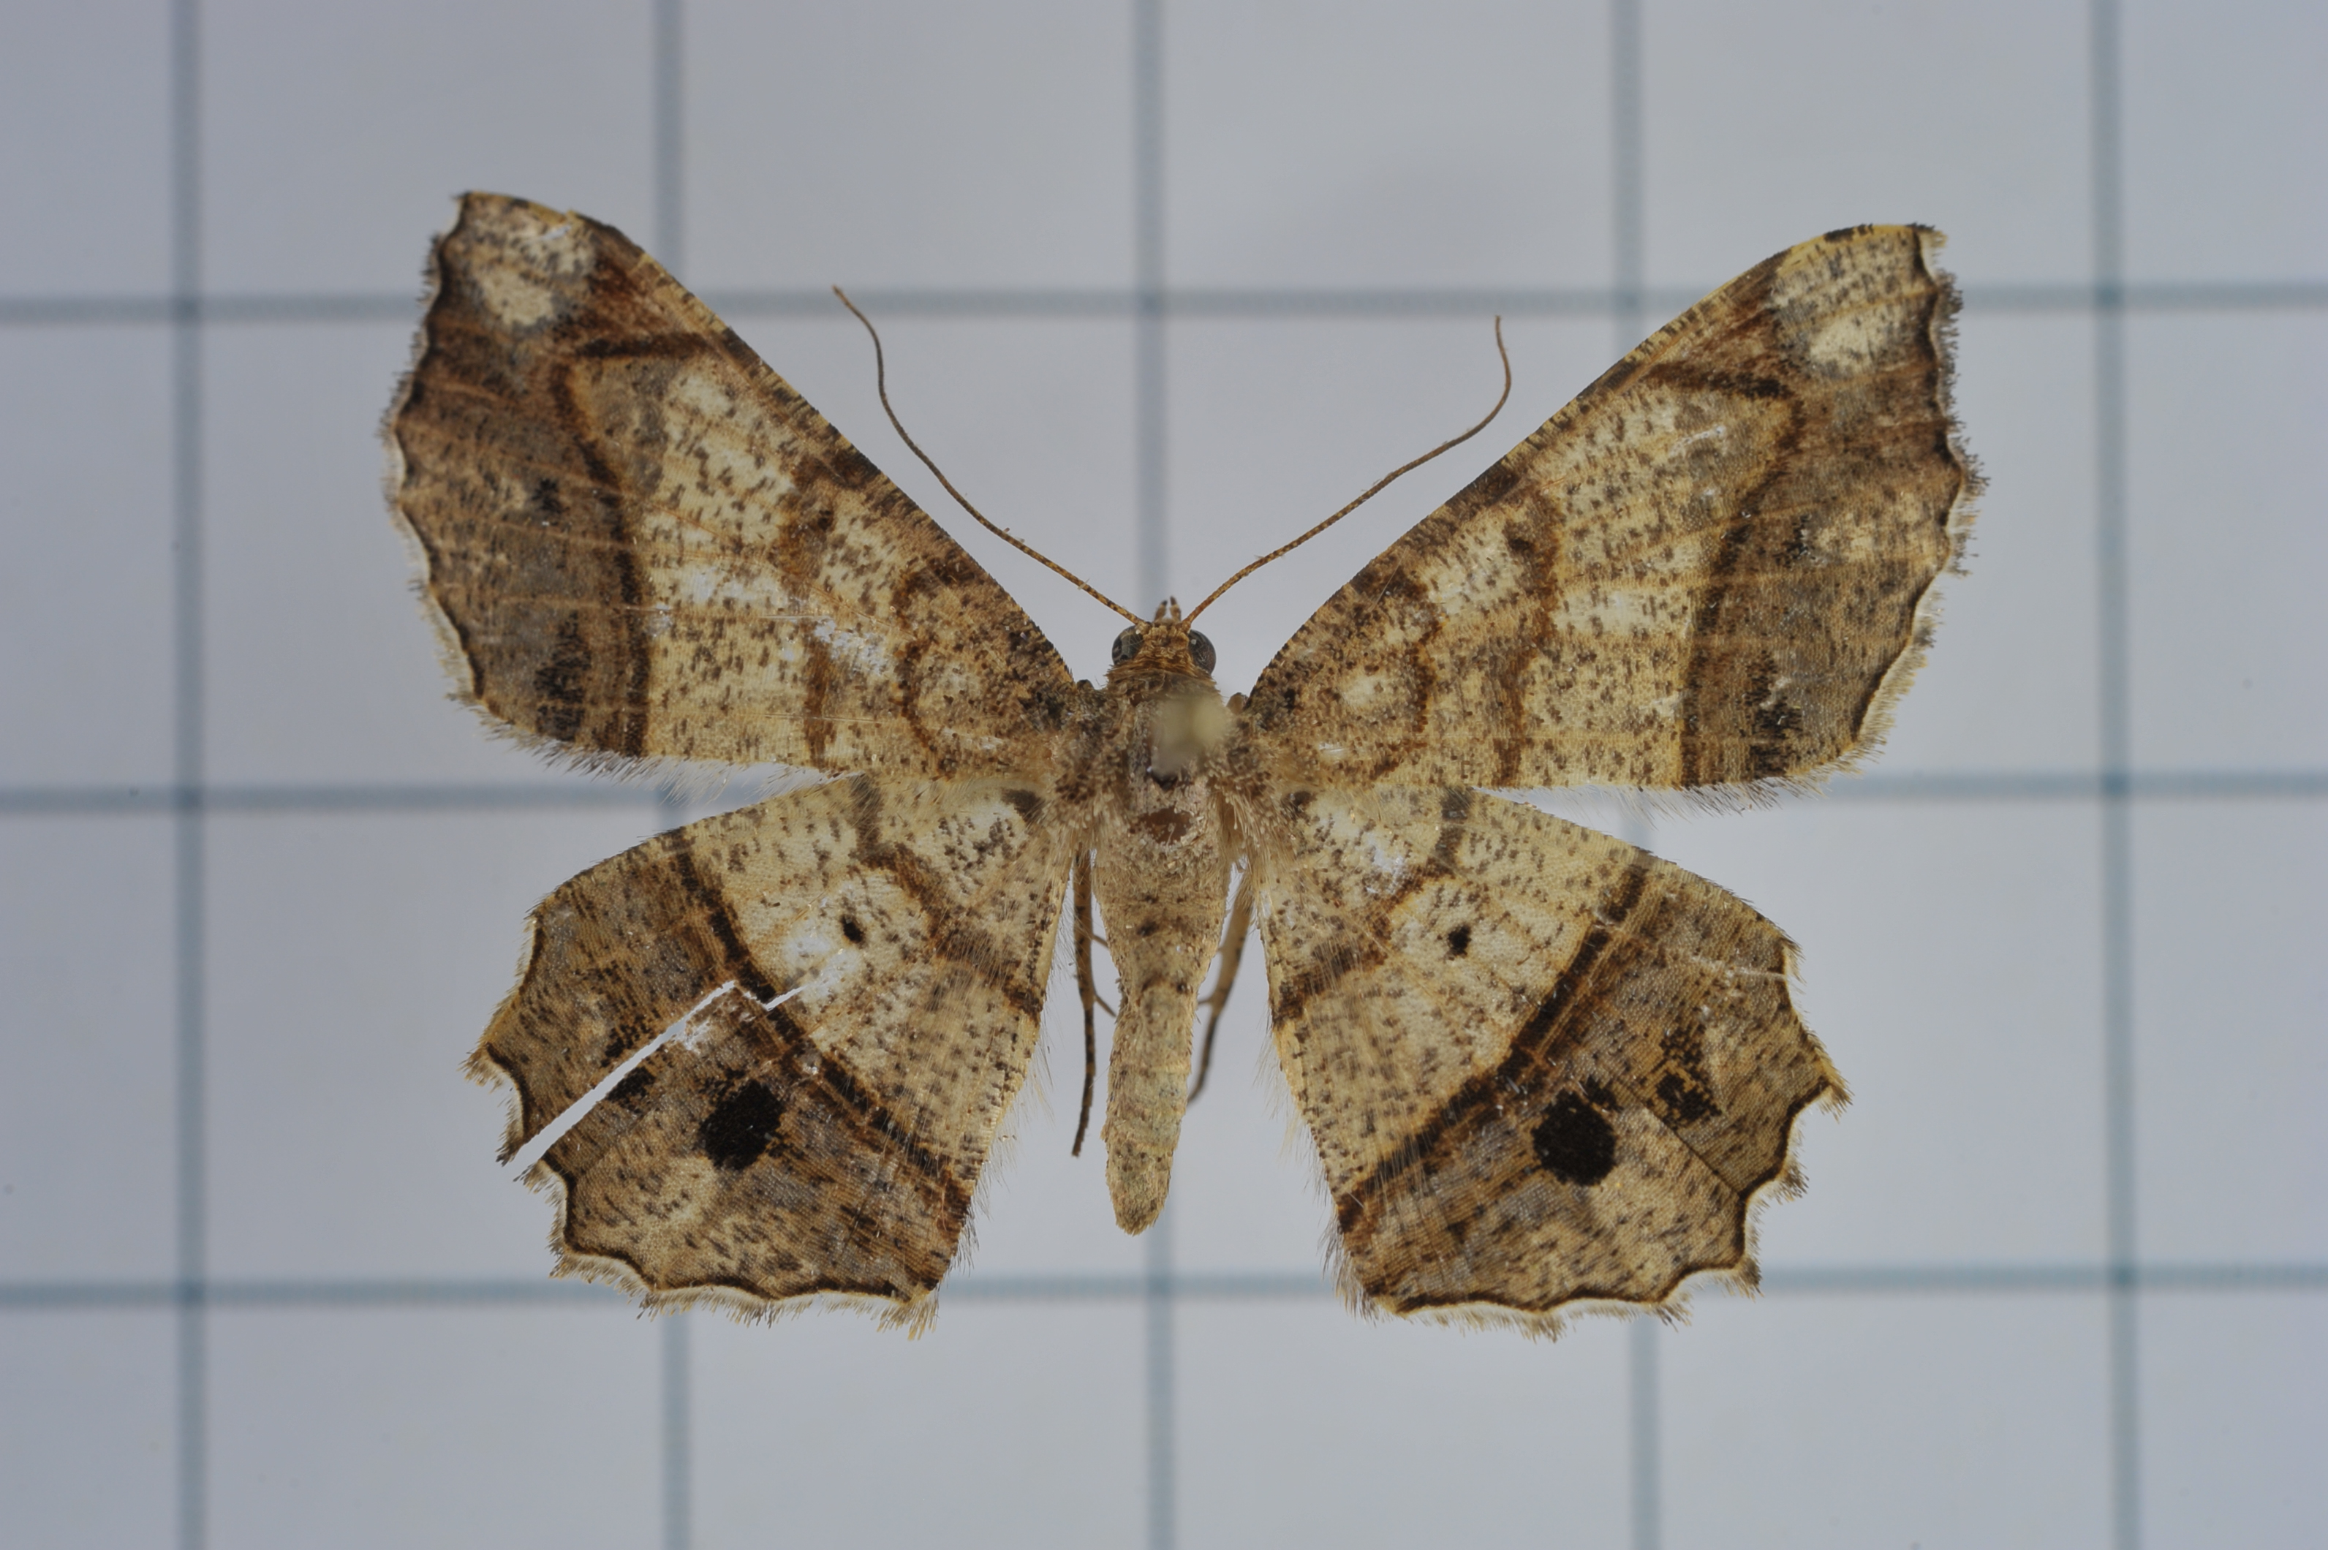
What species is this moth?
Chiasmia intermediaria
